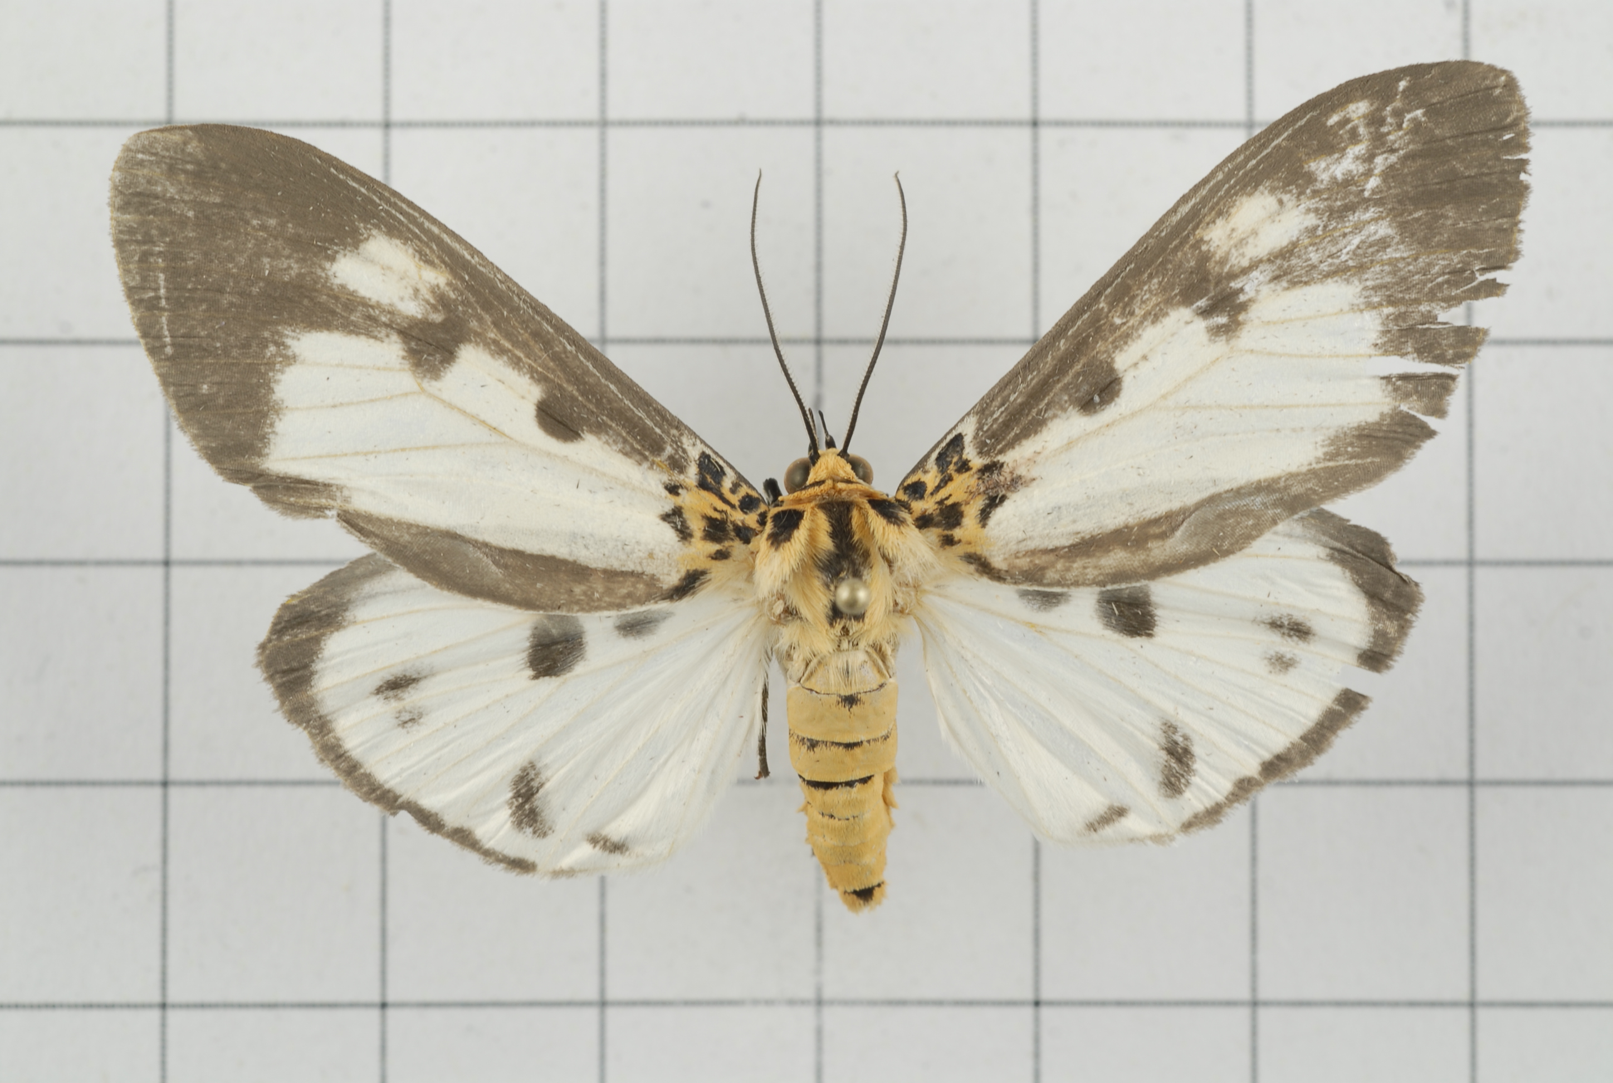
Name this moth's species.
Asota plana lacteata
